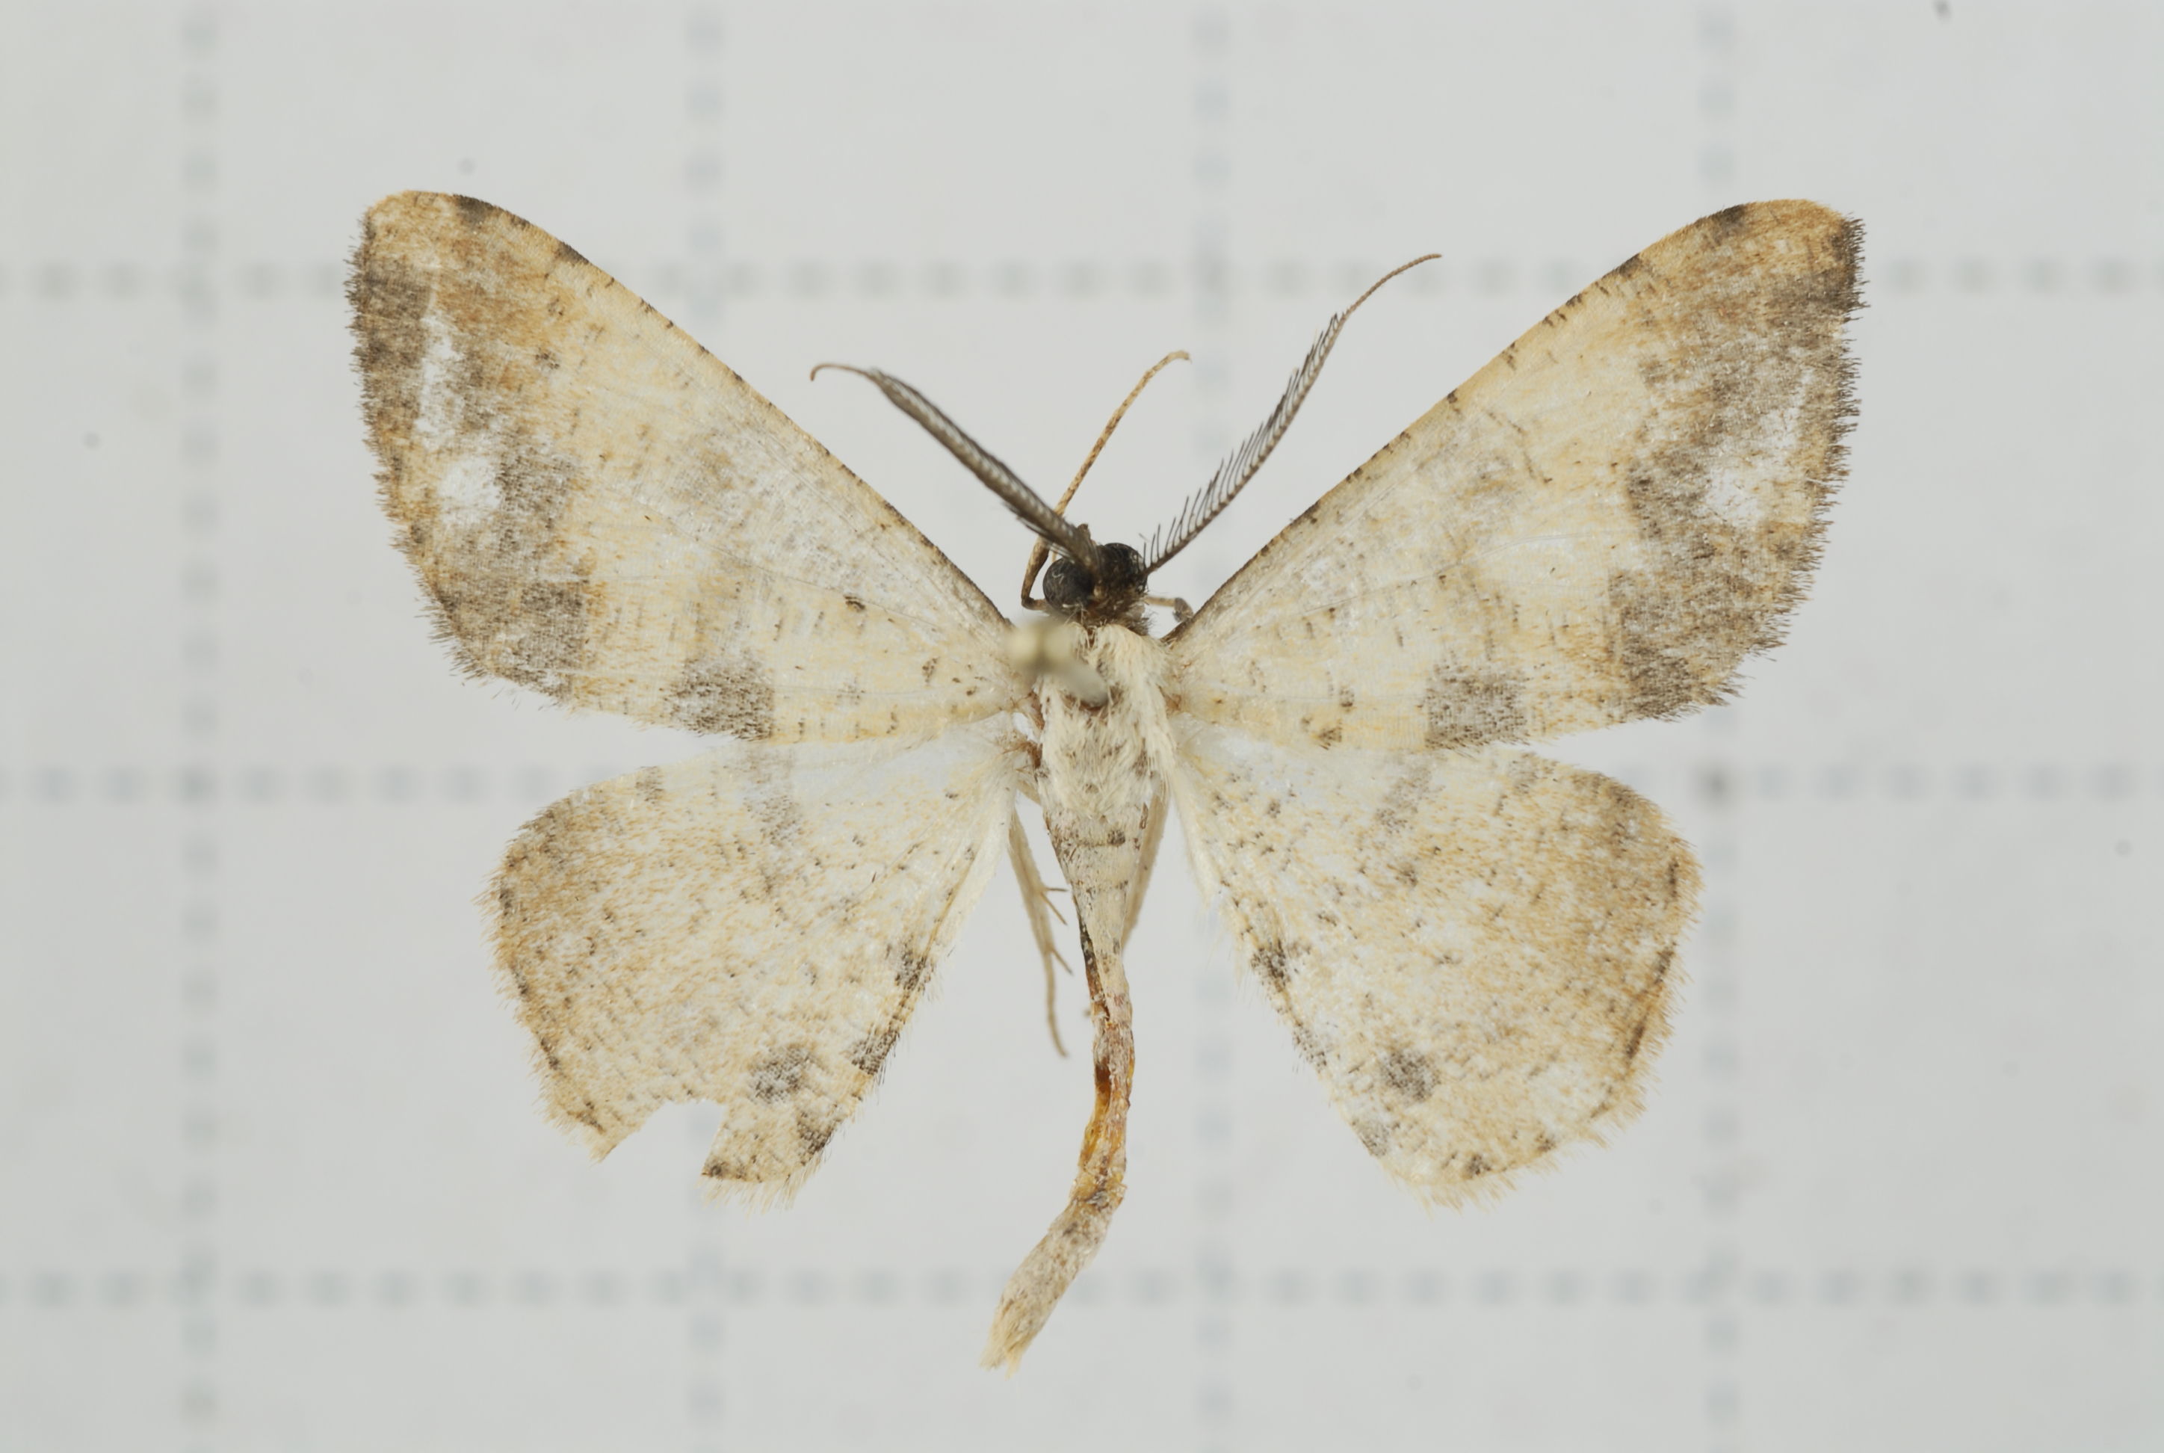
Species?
Lophobates inchoata
